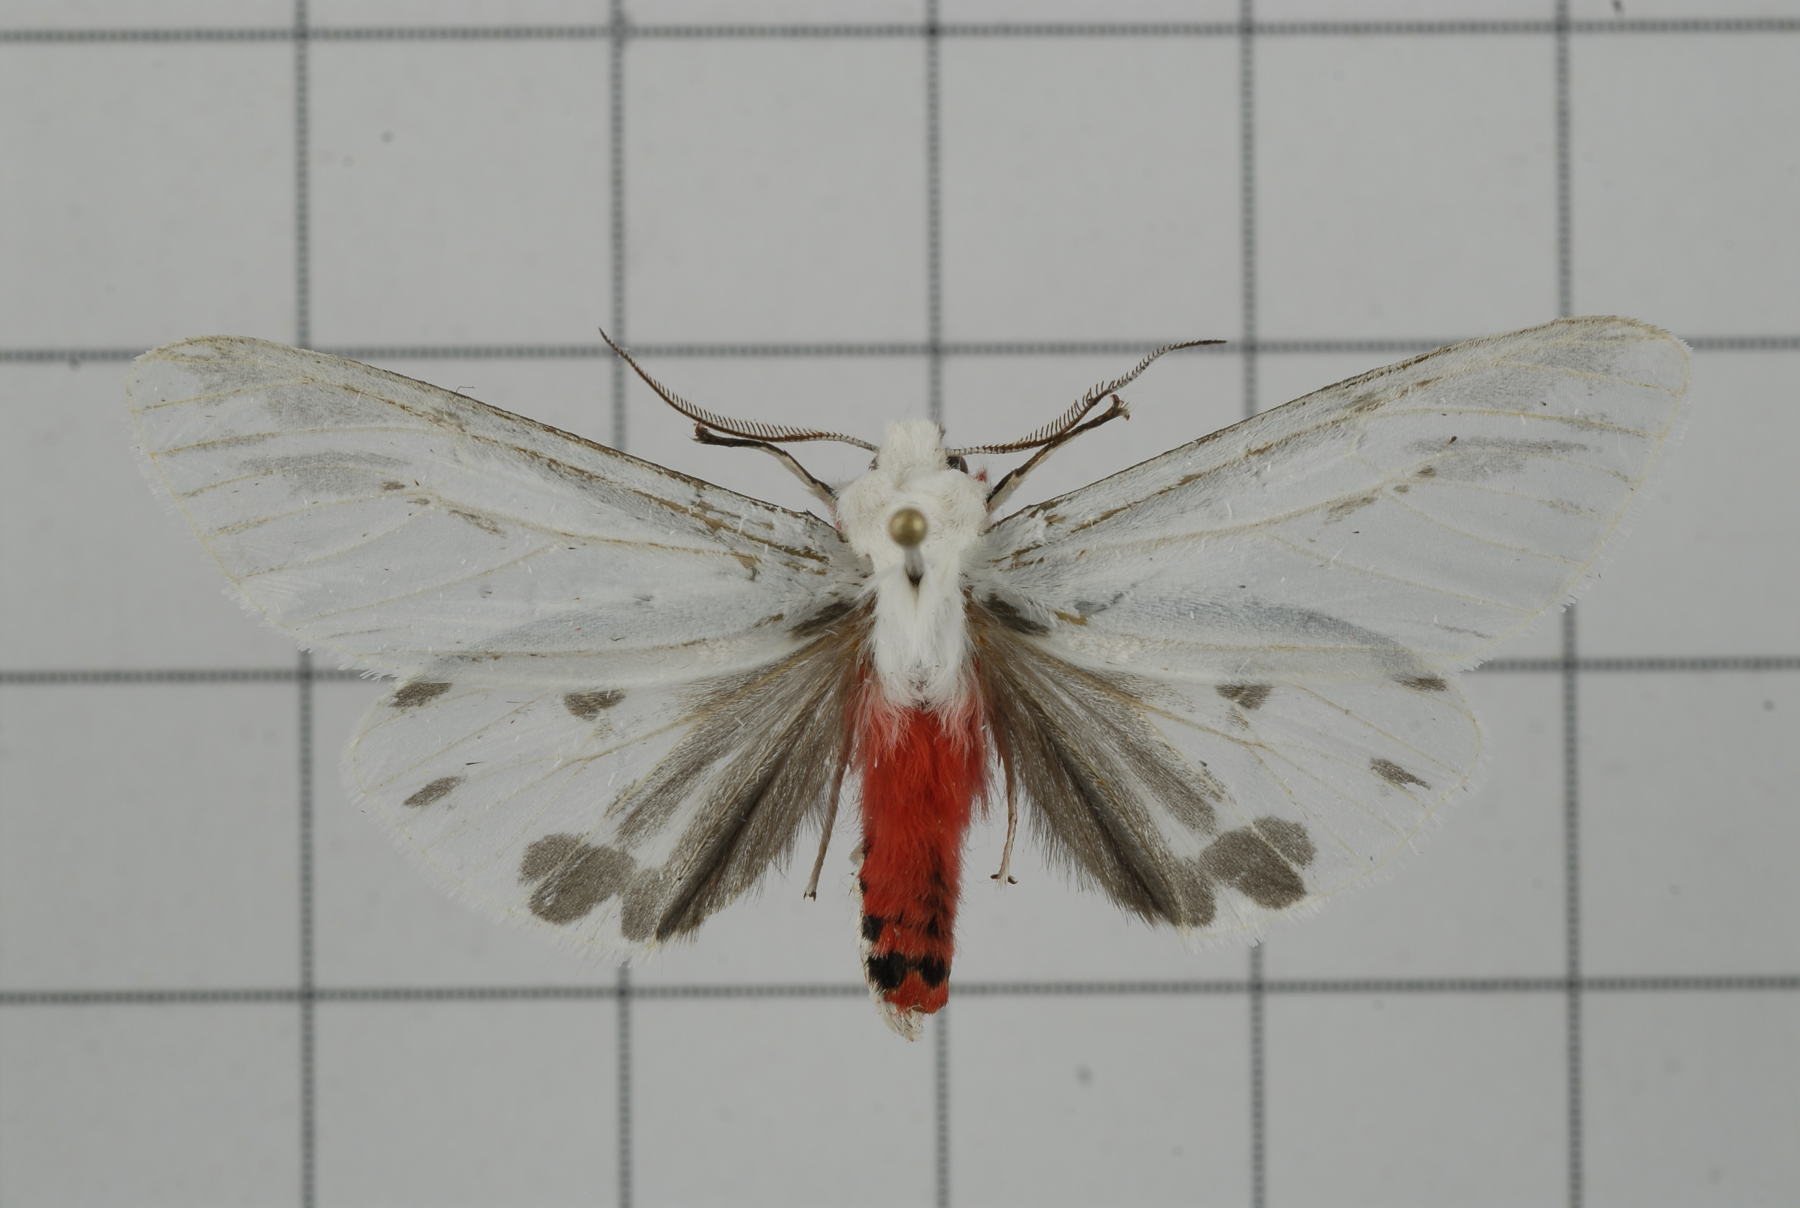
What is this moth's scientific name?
Argyarctia fuscobasalis
